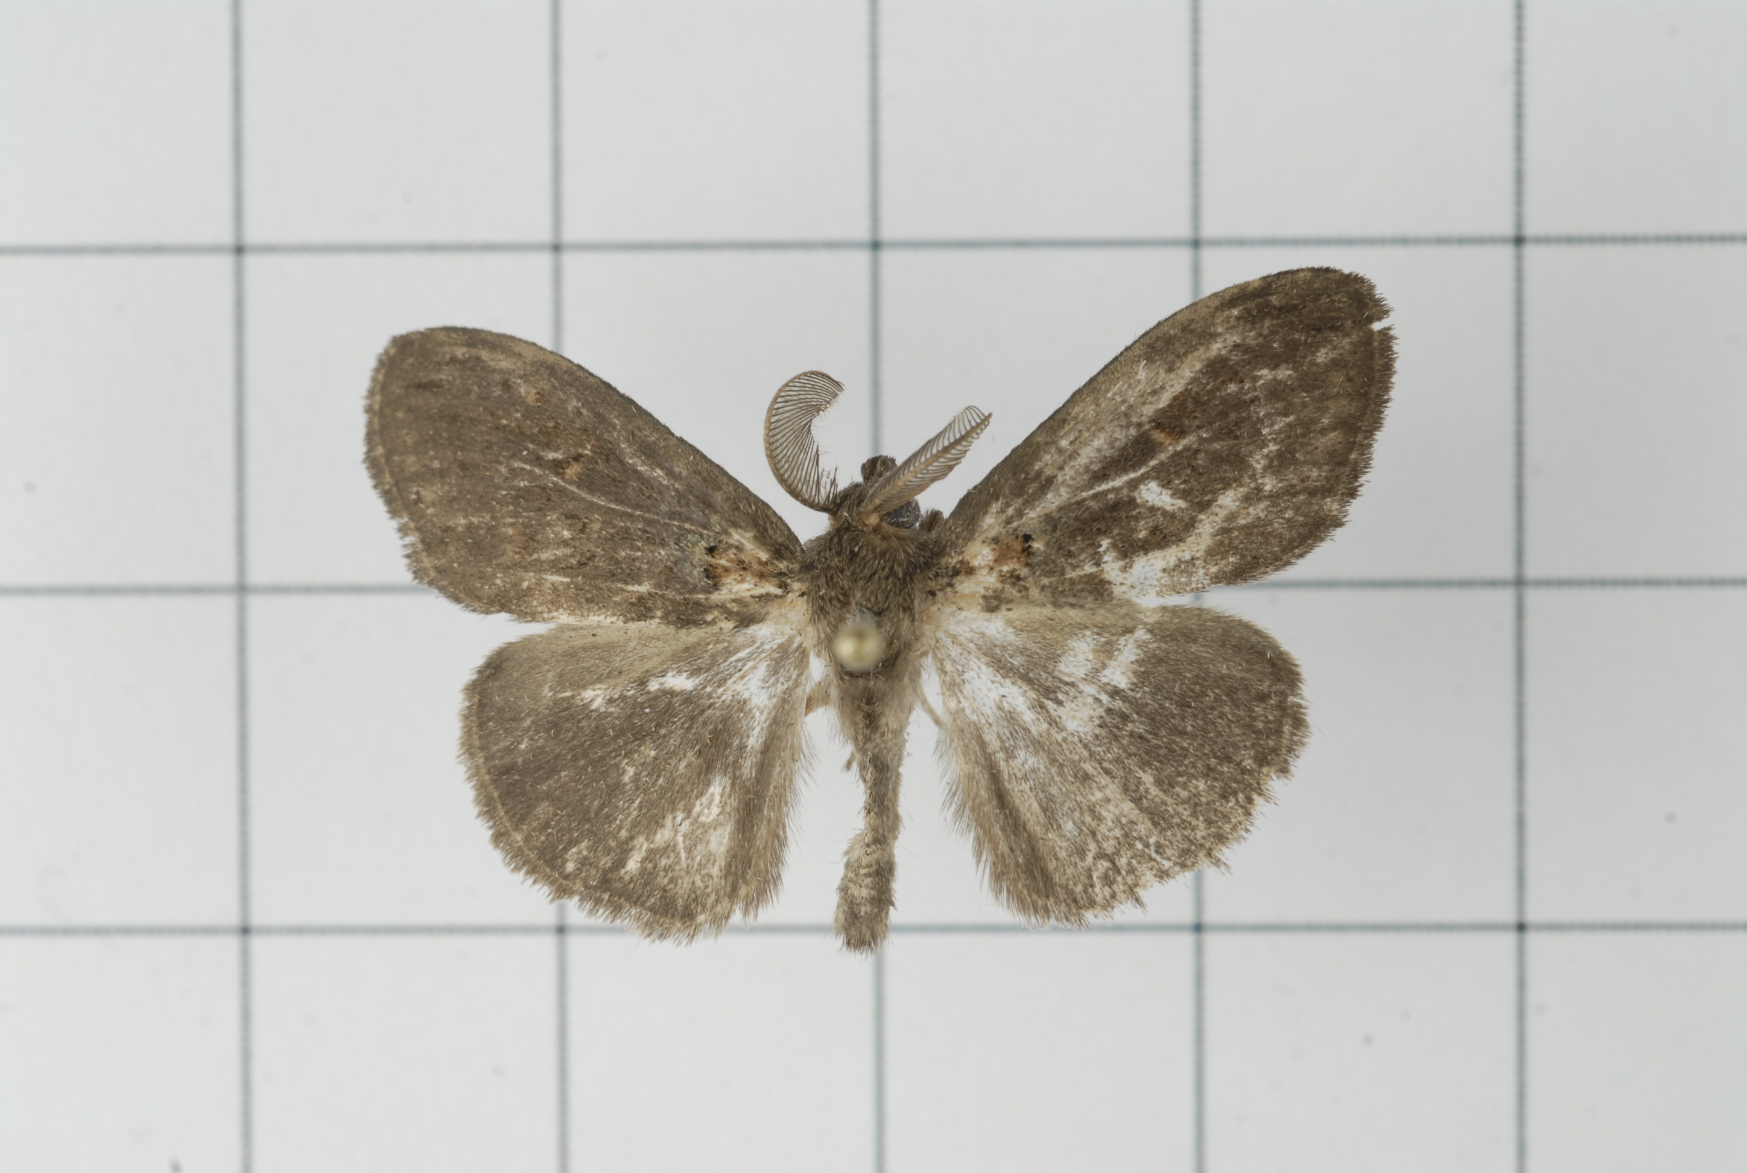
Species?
Olene dudgeoni
